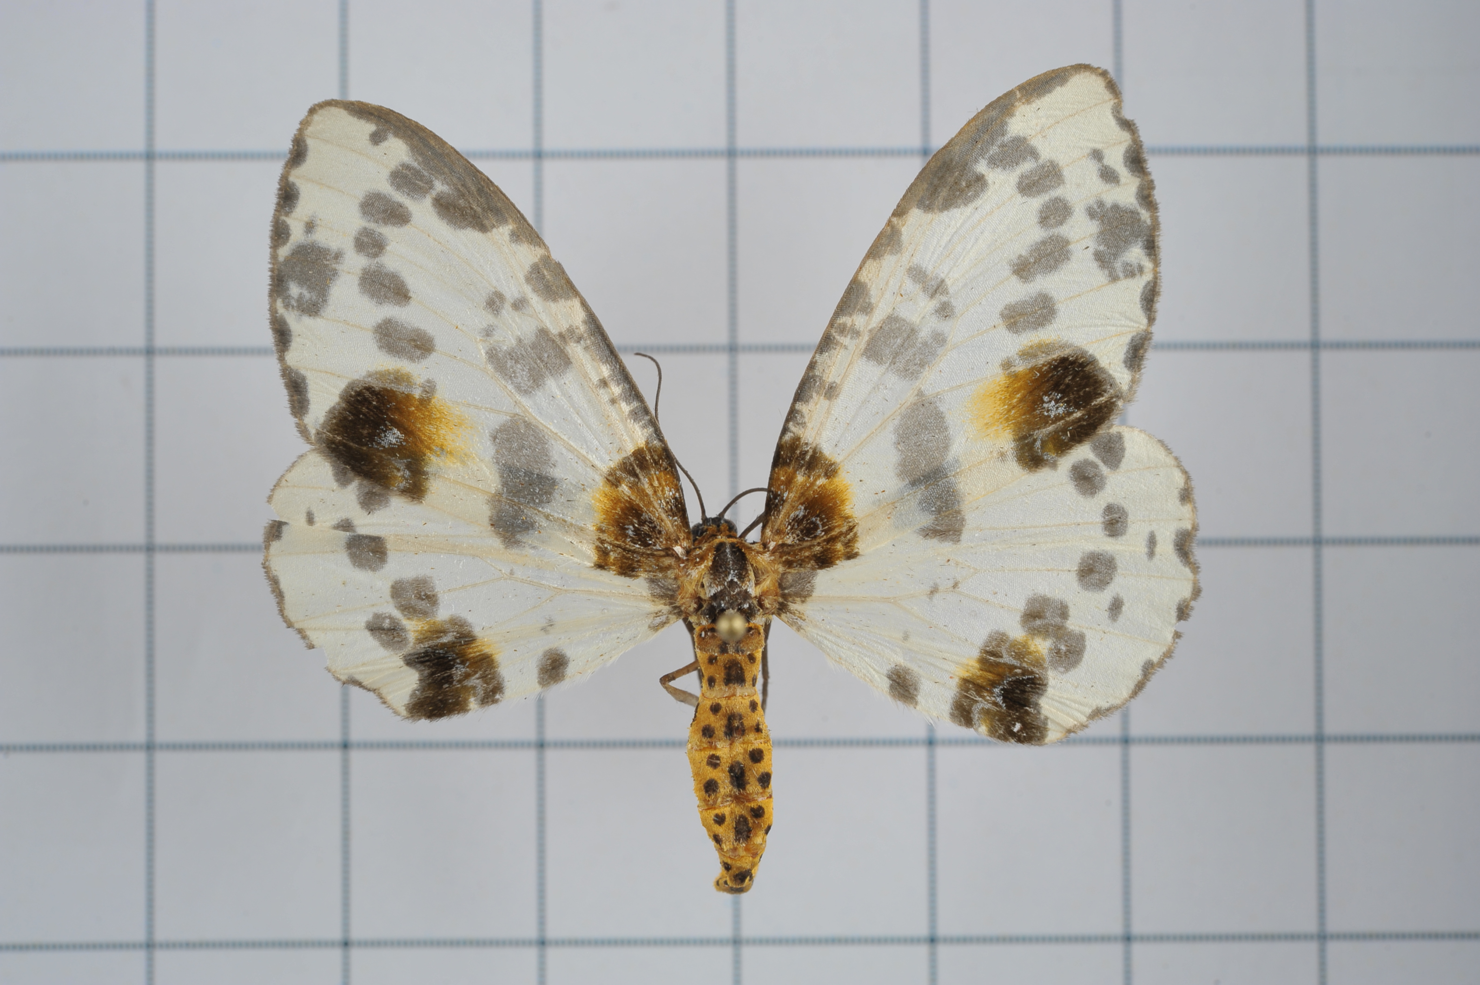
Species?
Abraxas formosilluminata
